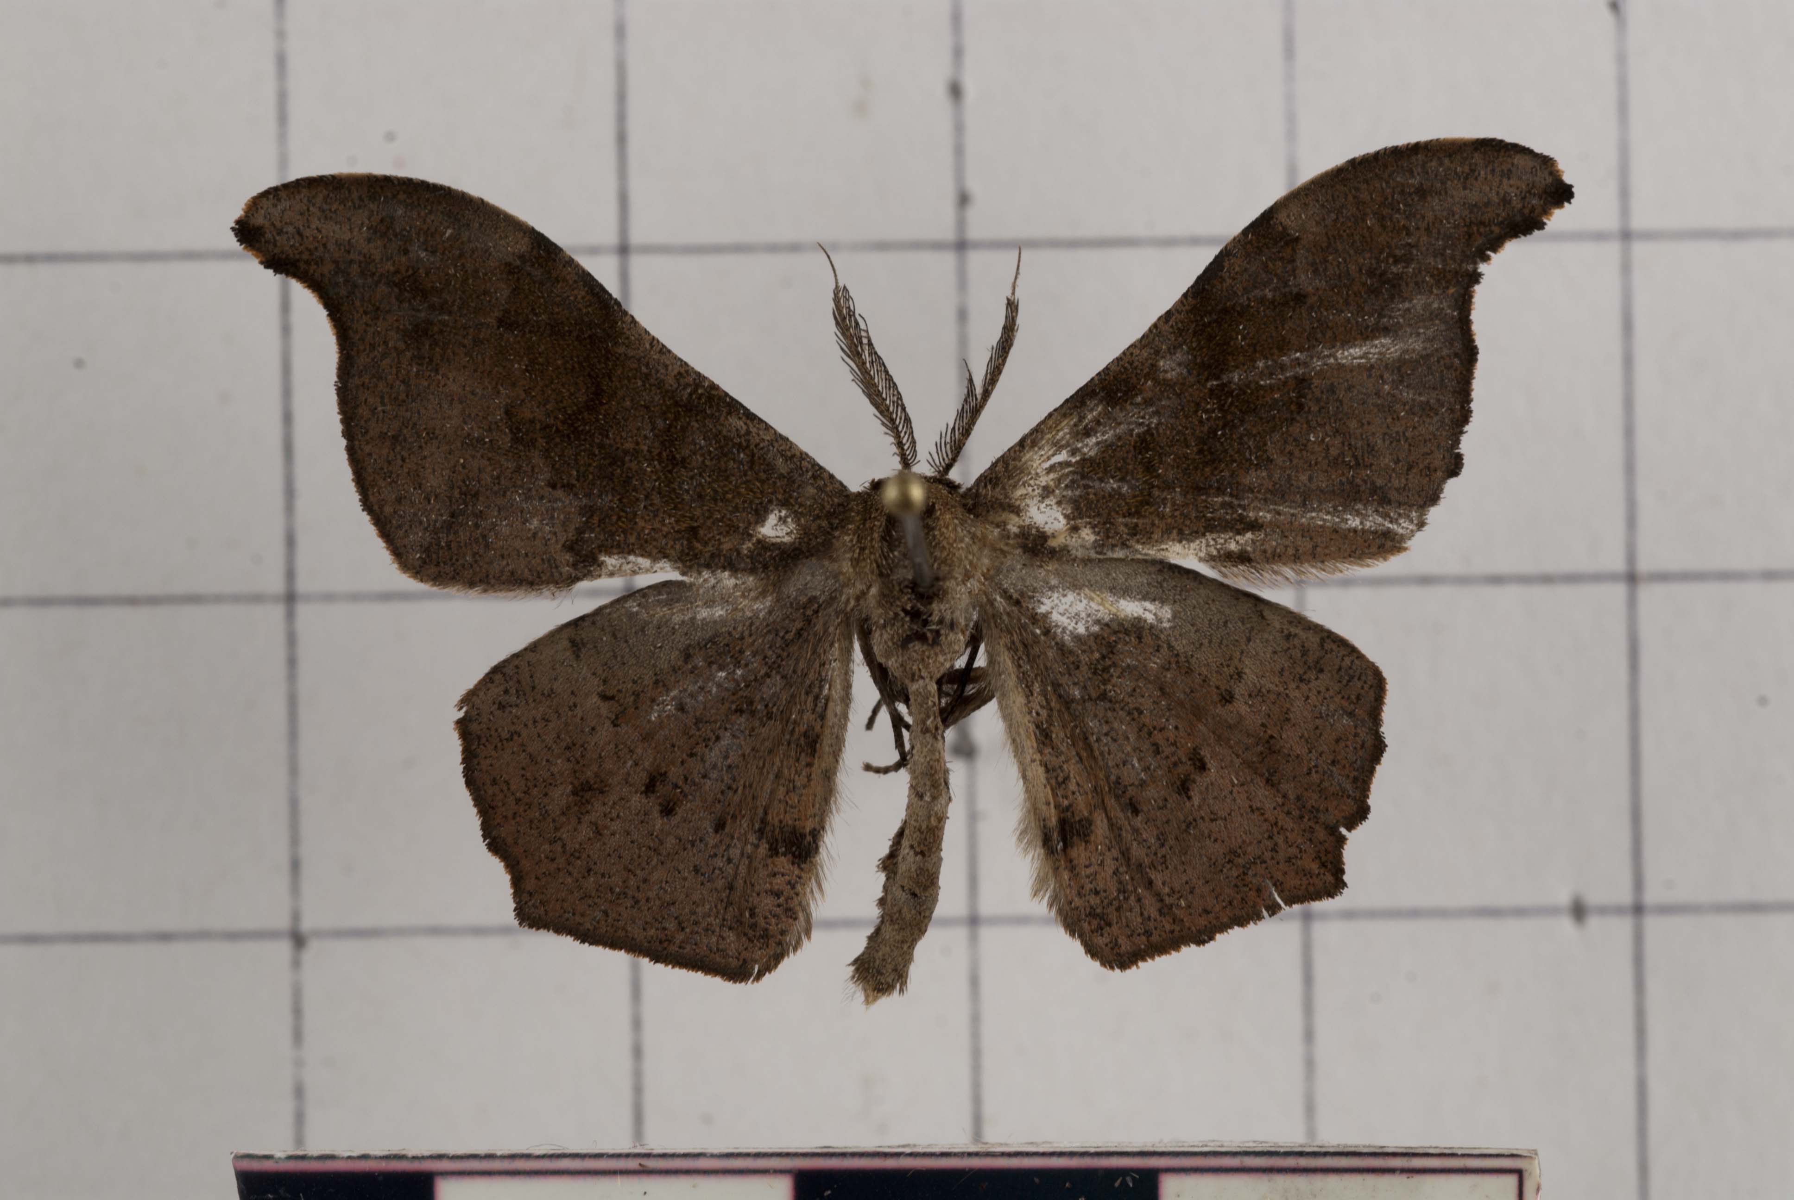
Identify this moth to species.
Hyposidra talaca talaca
